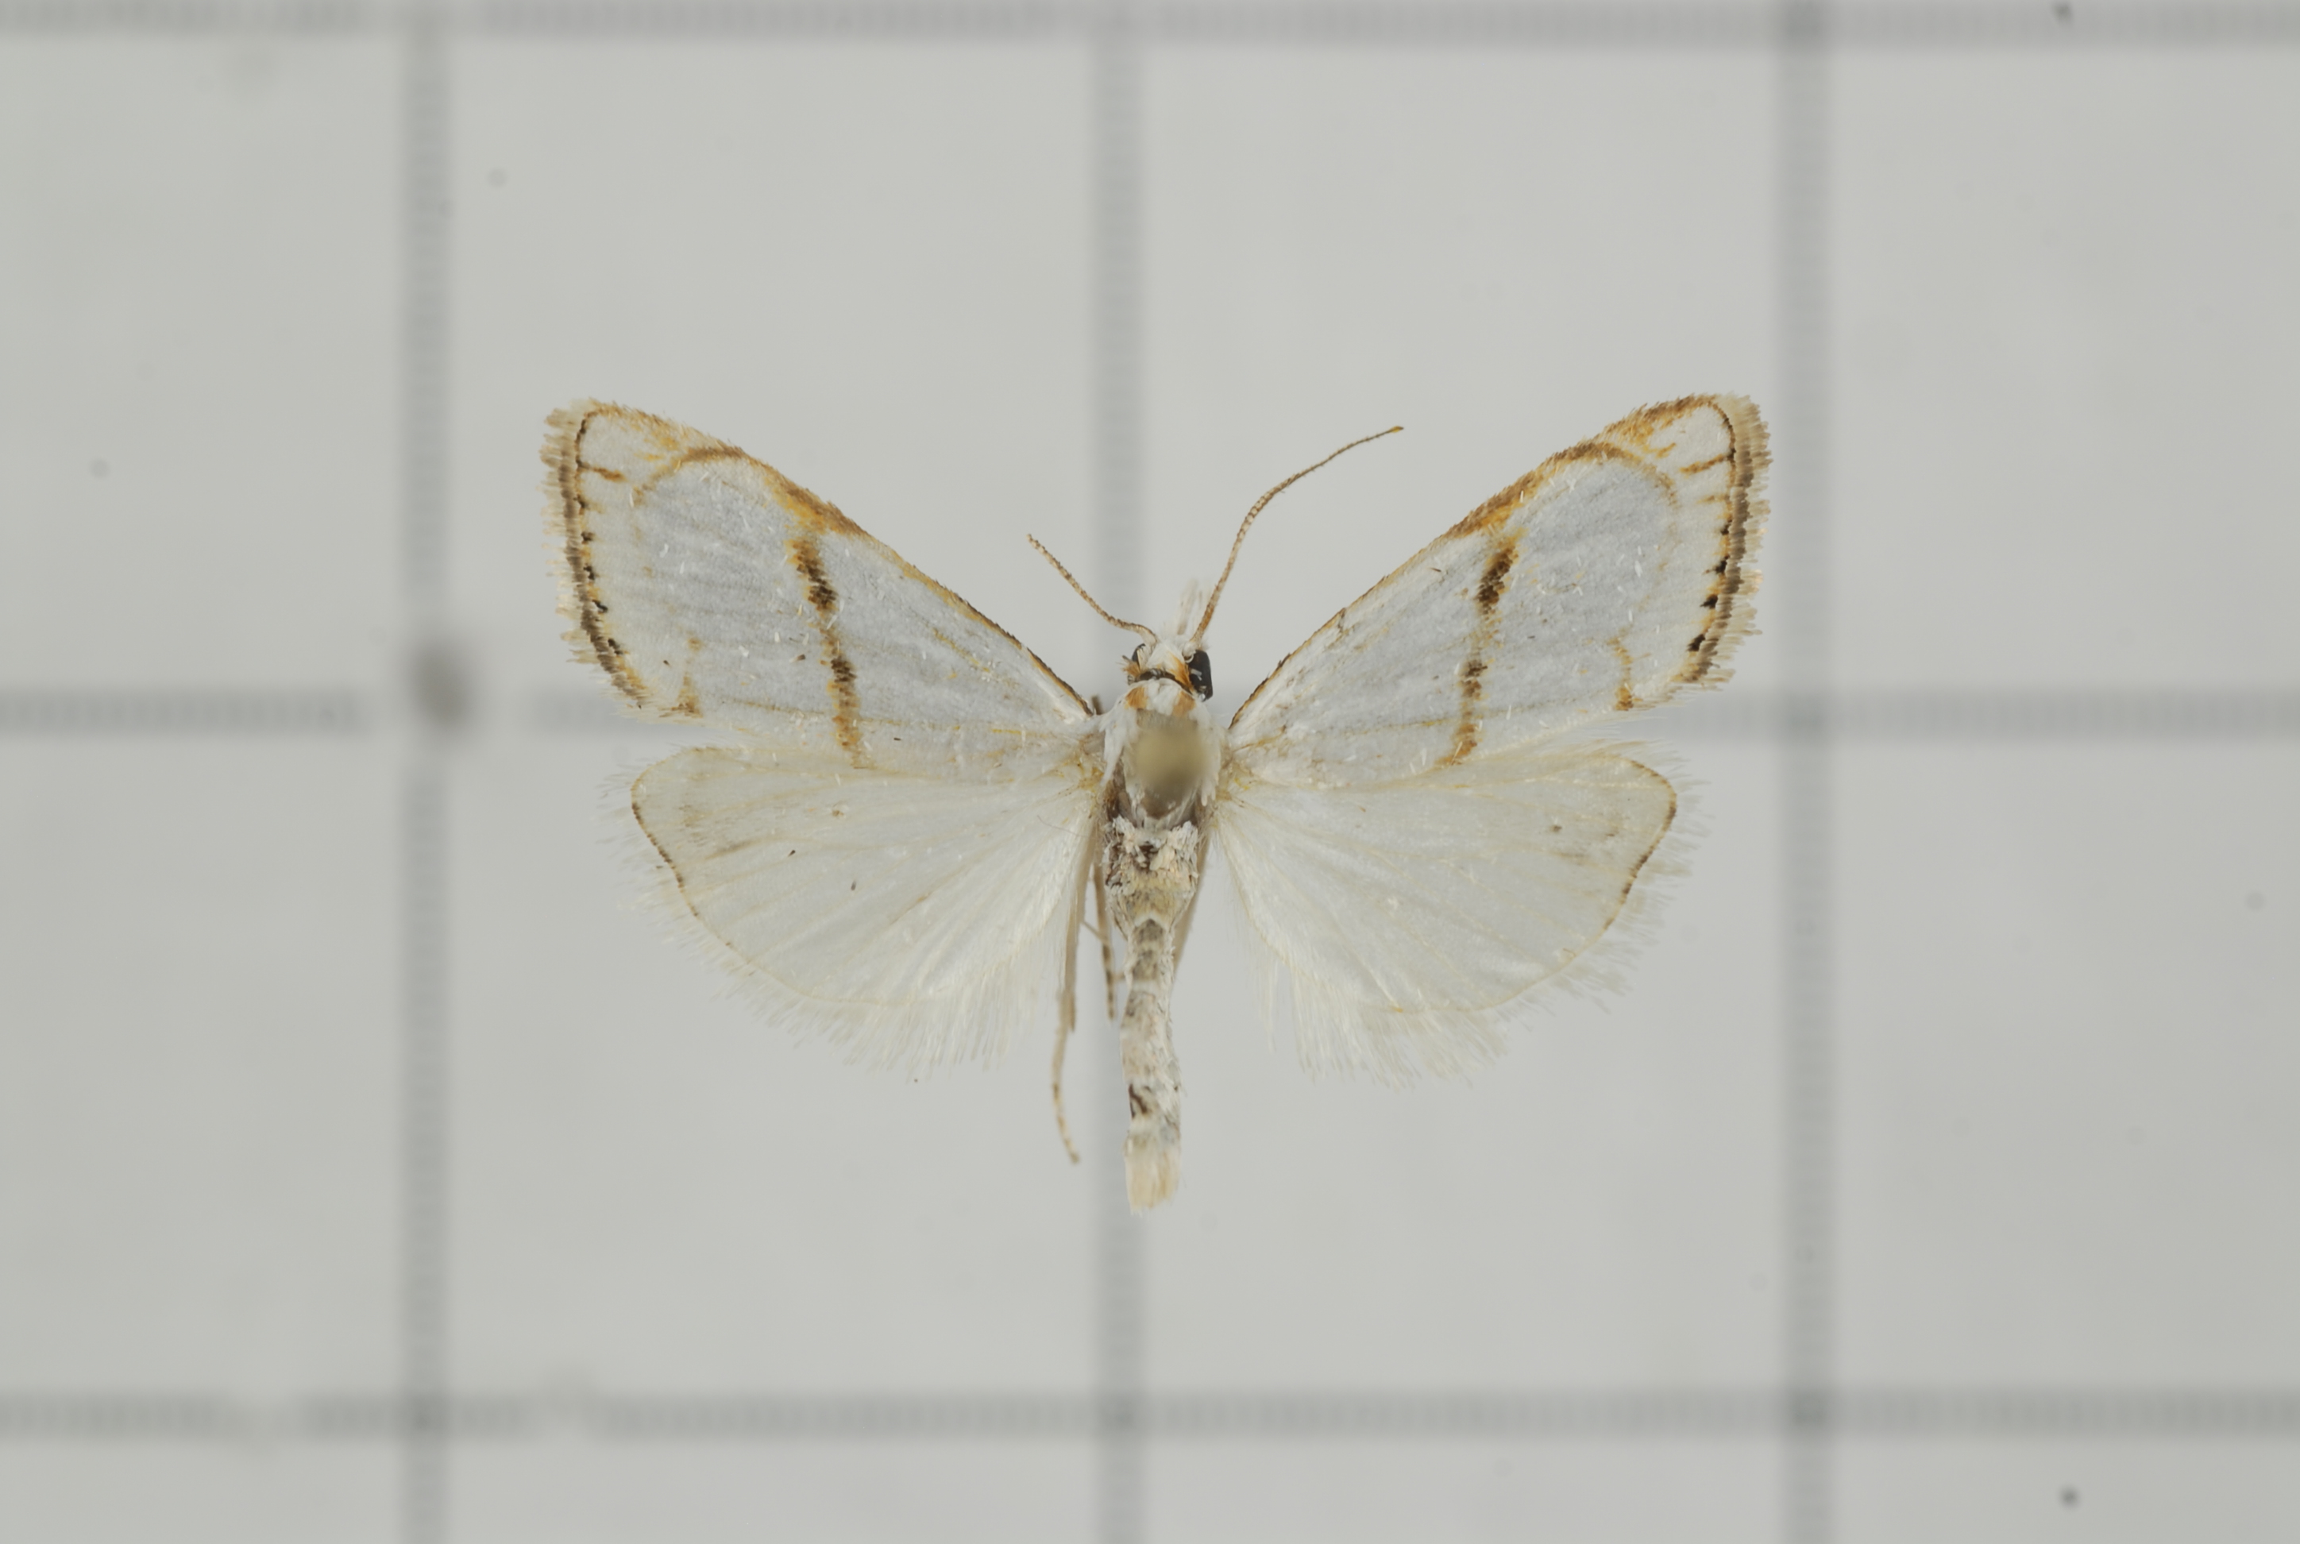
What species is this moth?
Pseudargyria interruptella
